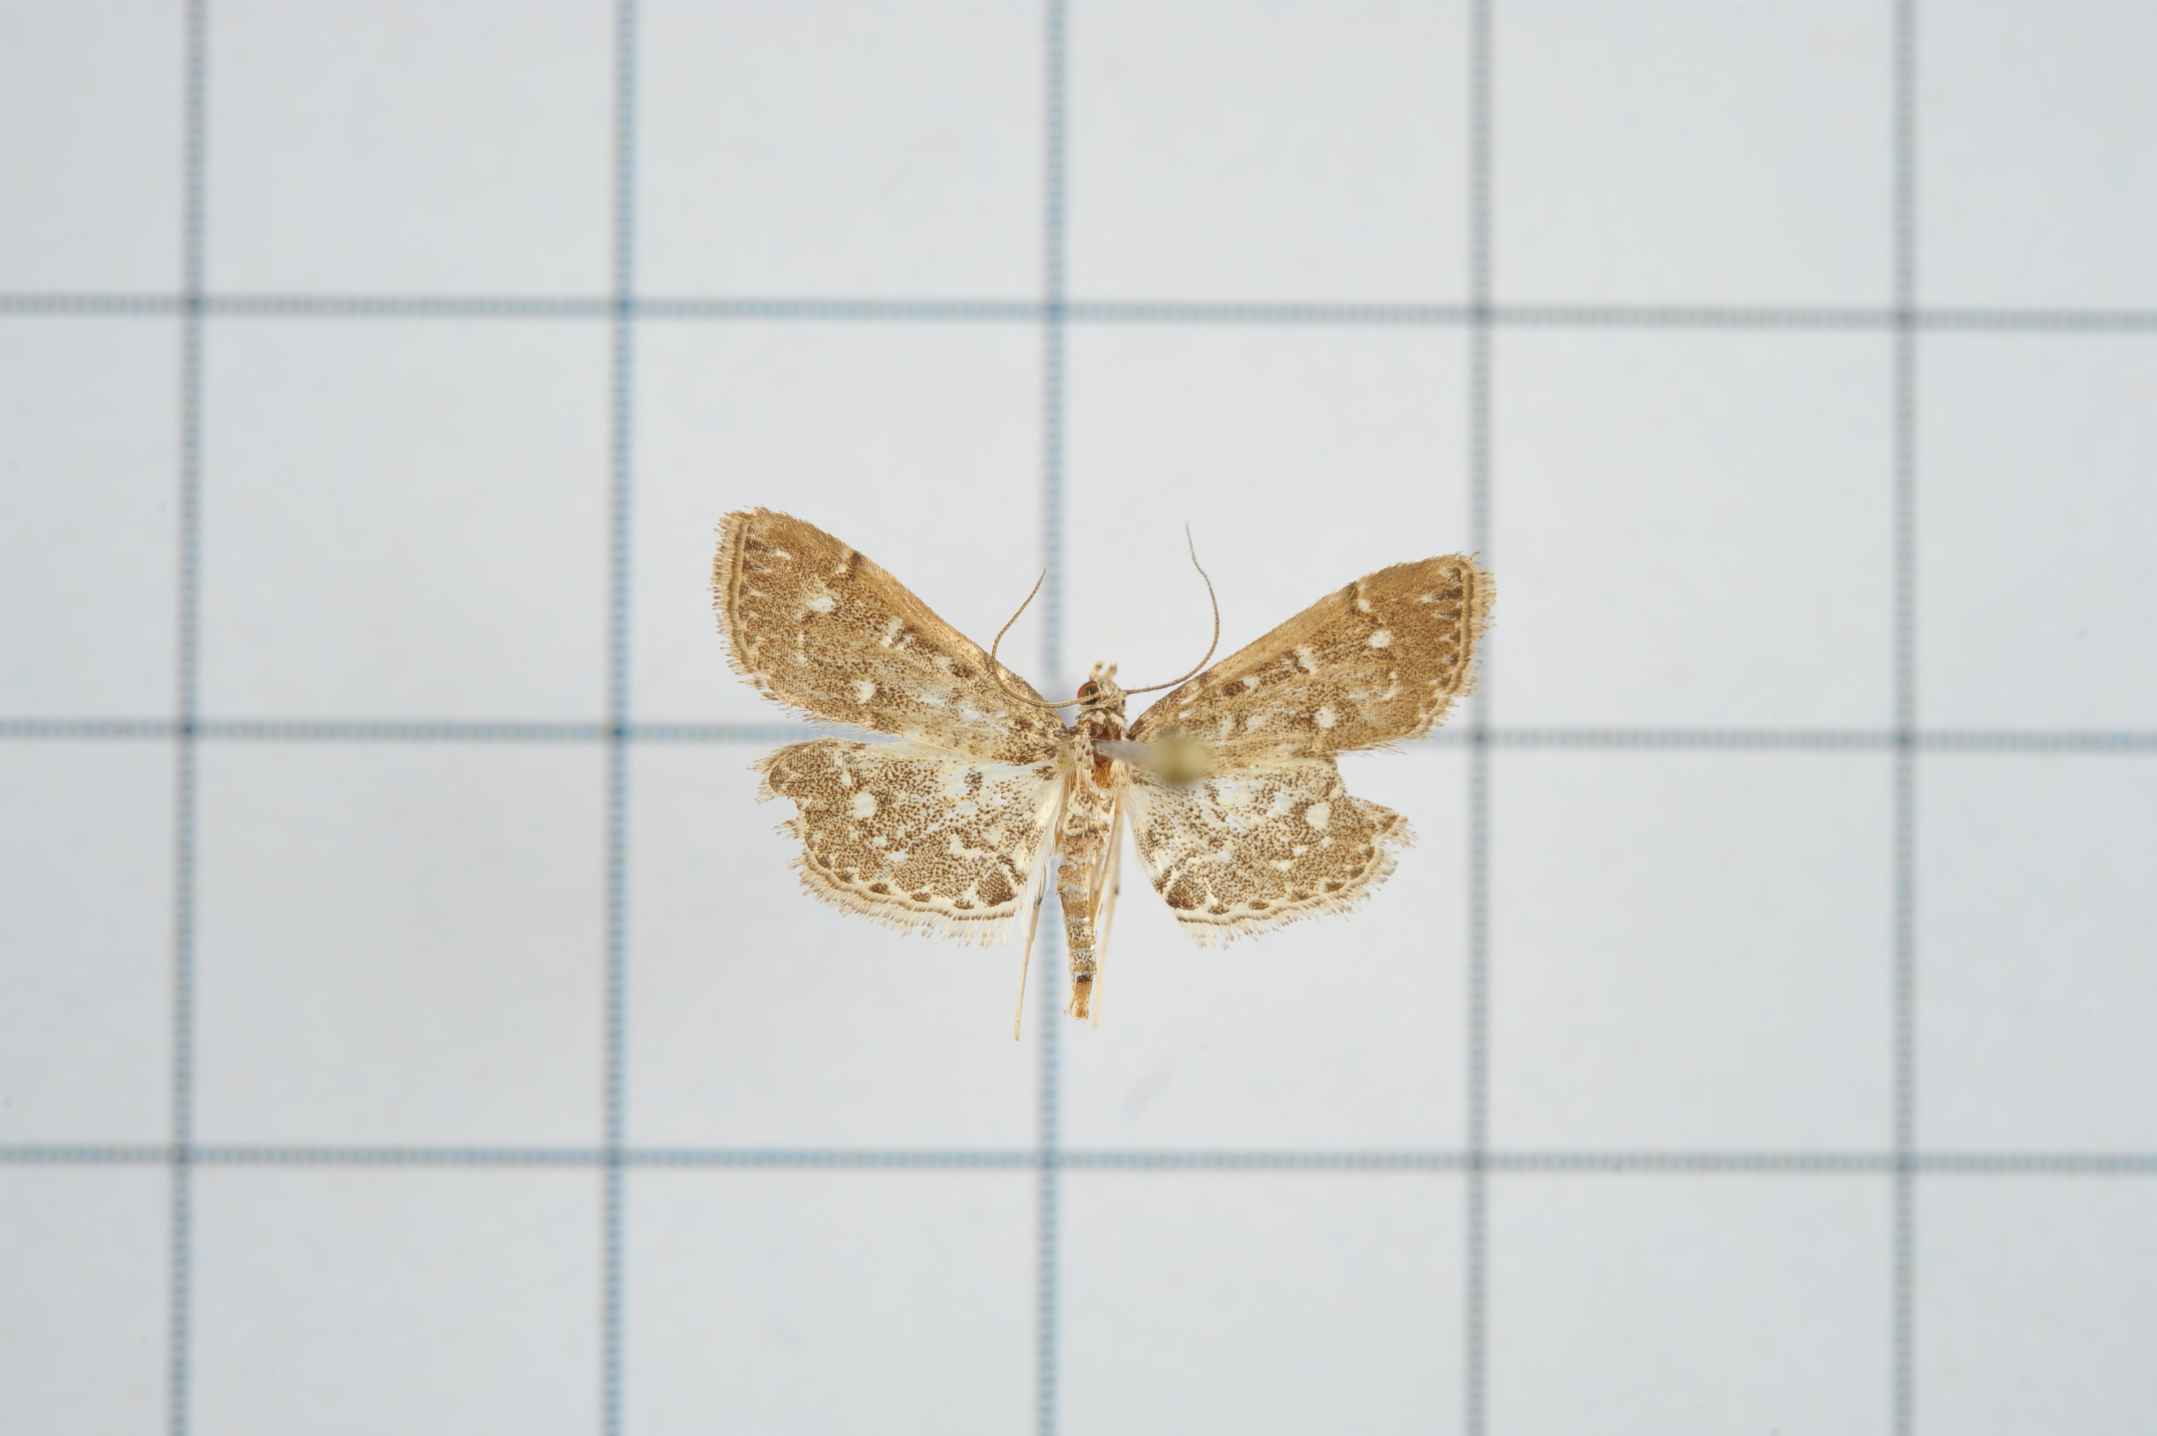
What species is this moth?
Metoeca nymphulalis
